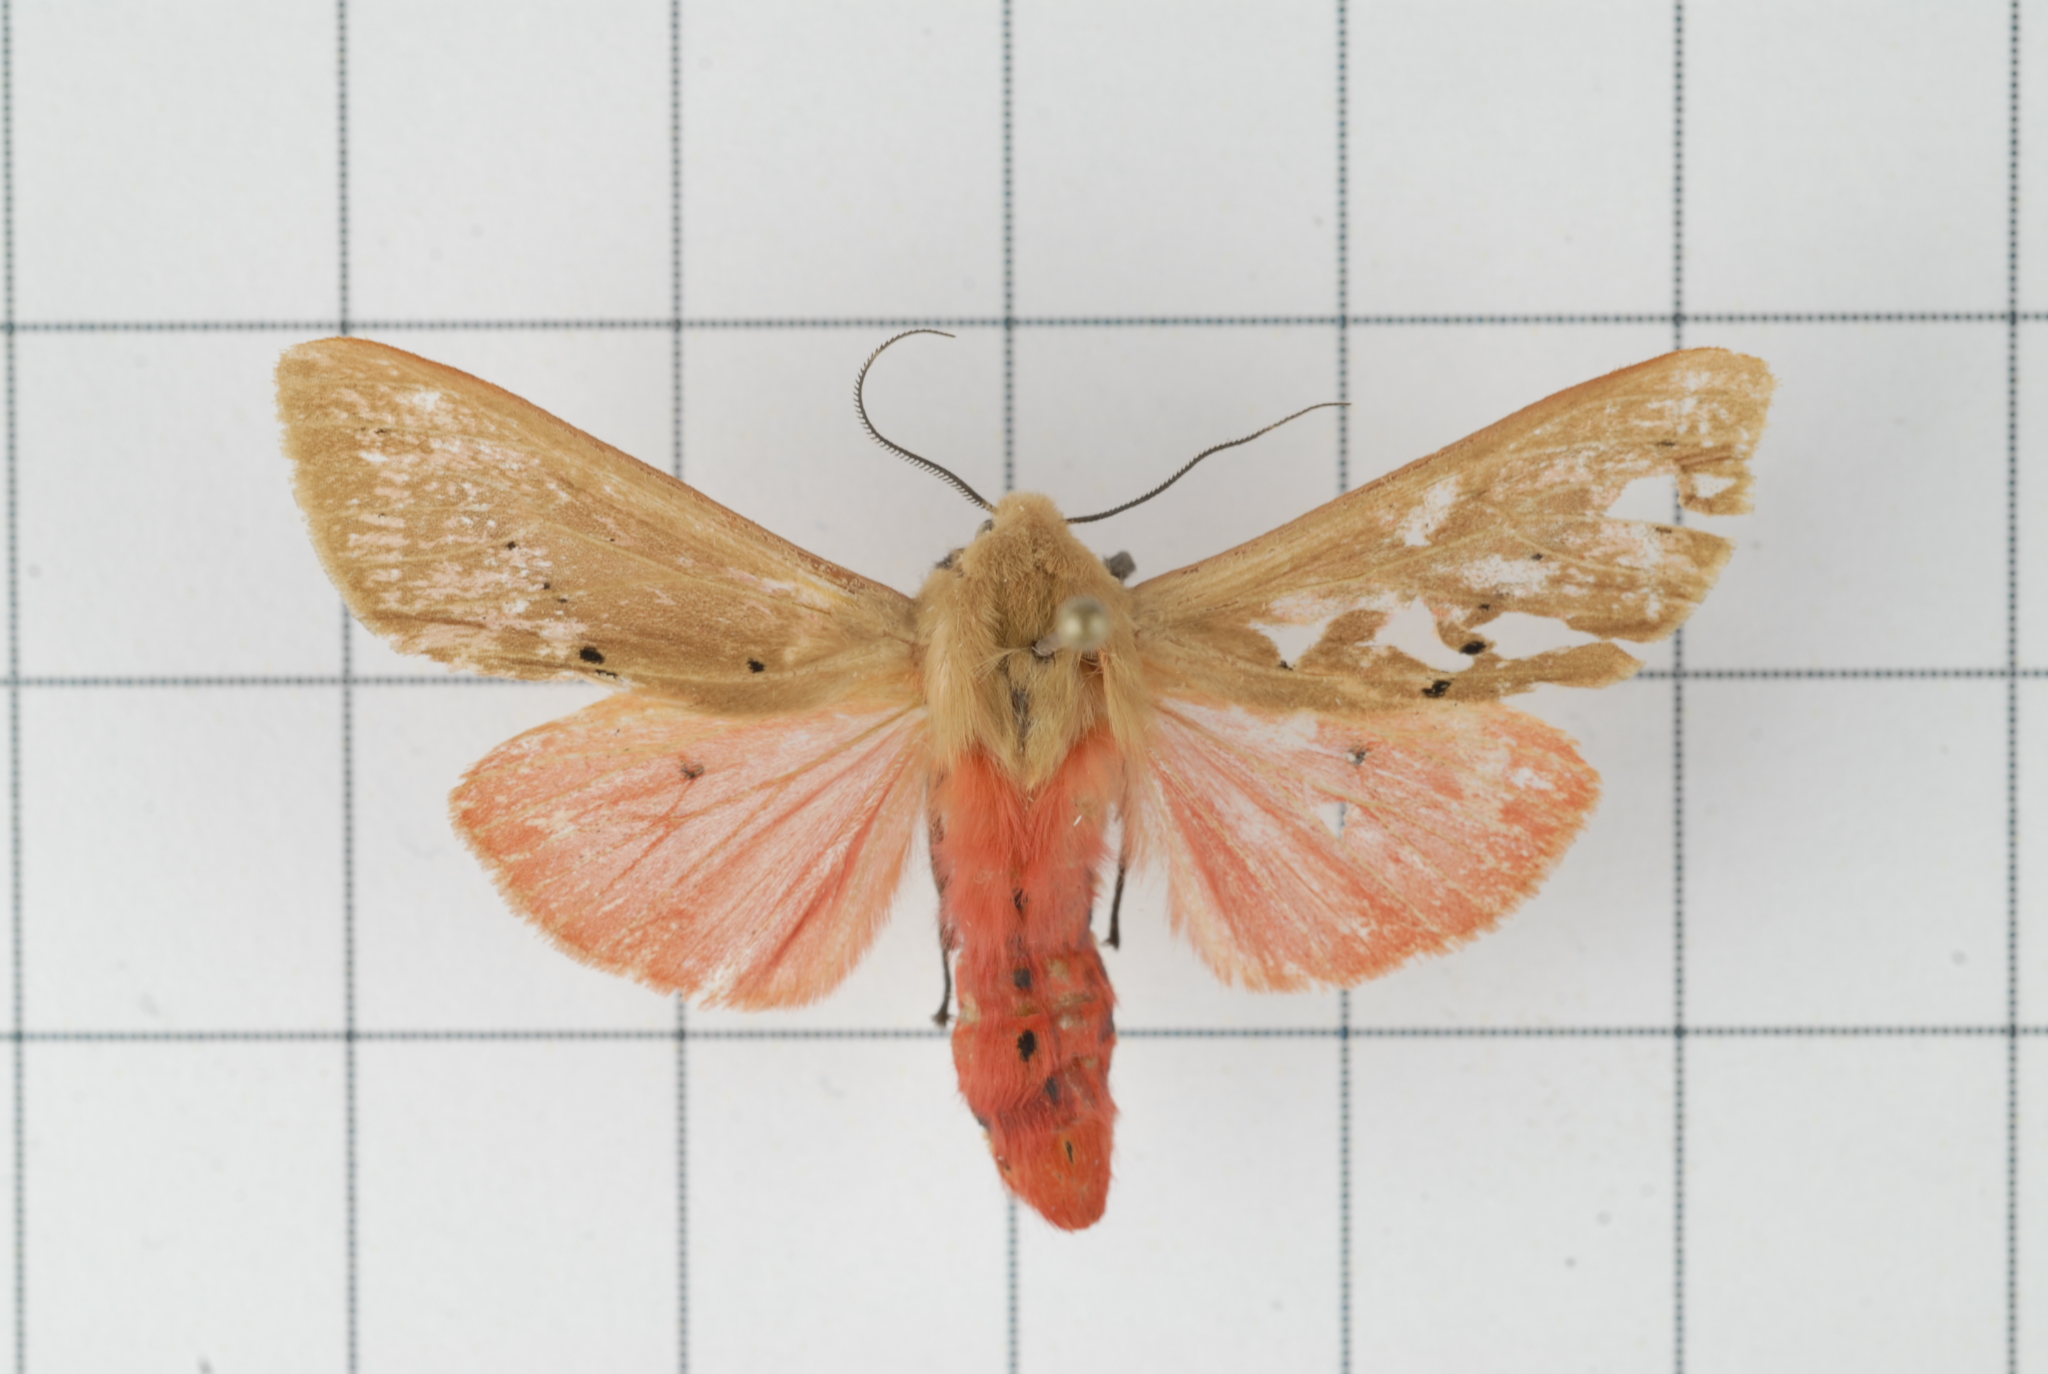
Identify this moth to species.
Spilarctia wilemani
